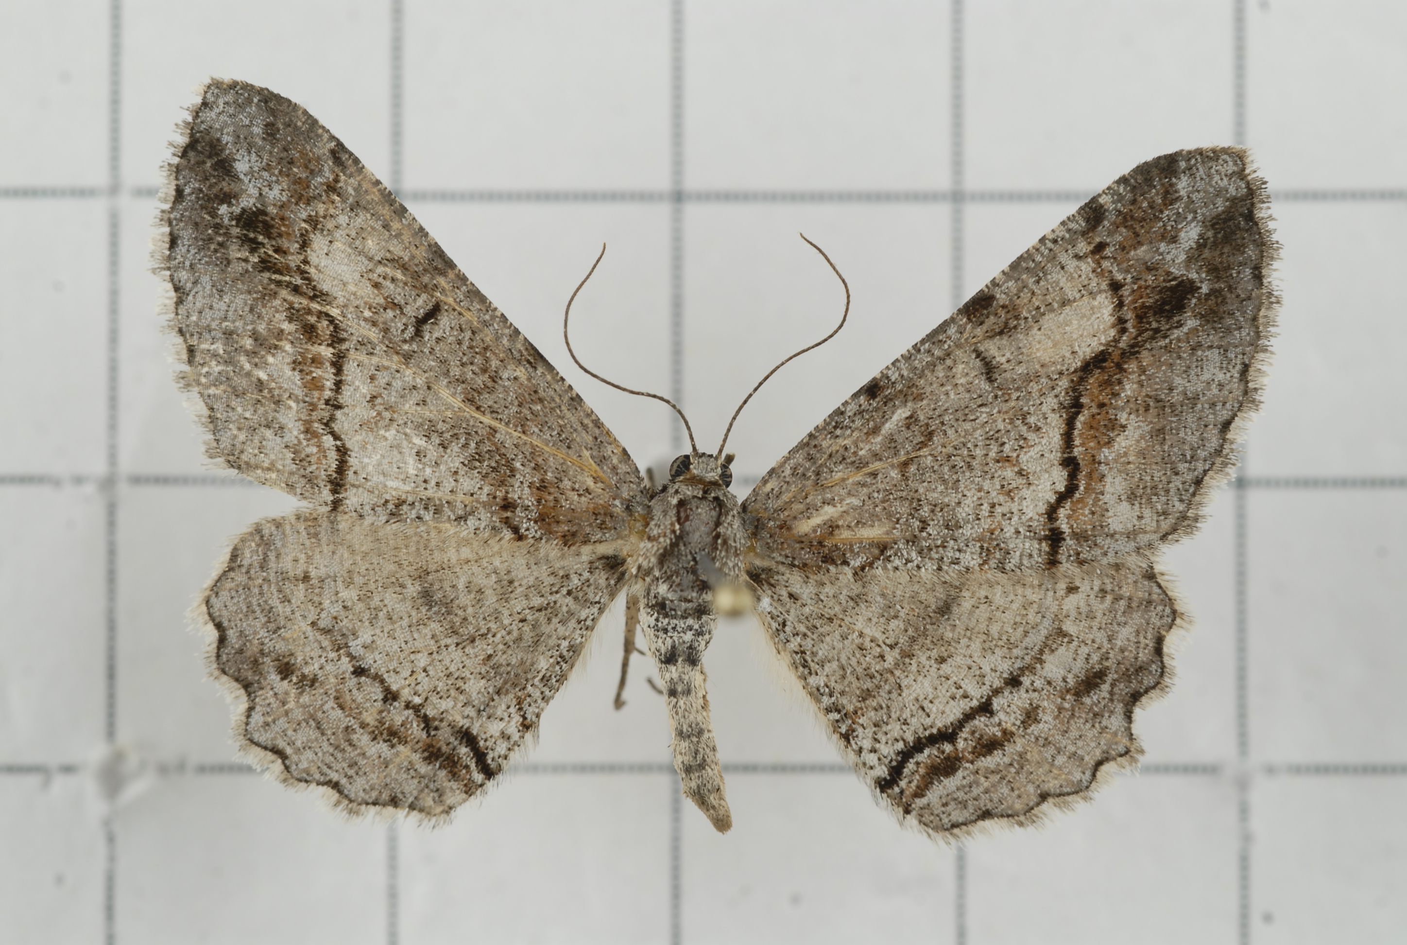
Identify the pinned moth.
Rikiosatoa fucataria
